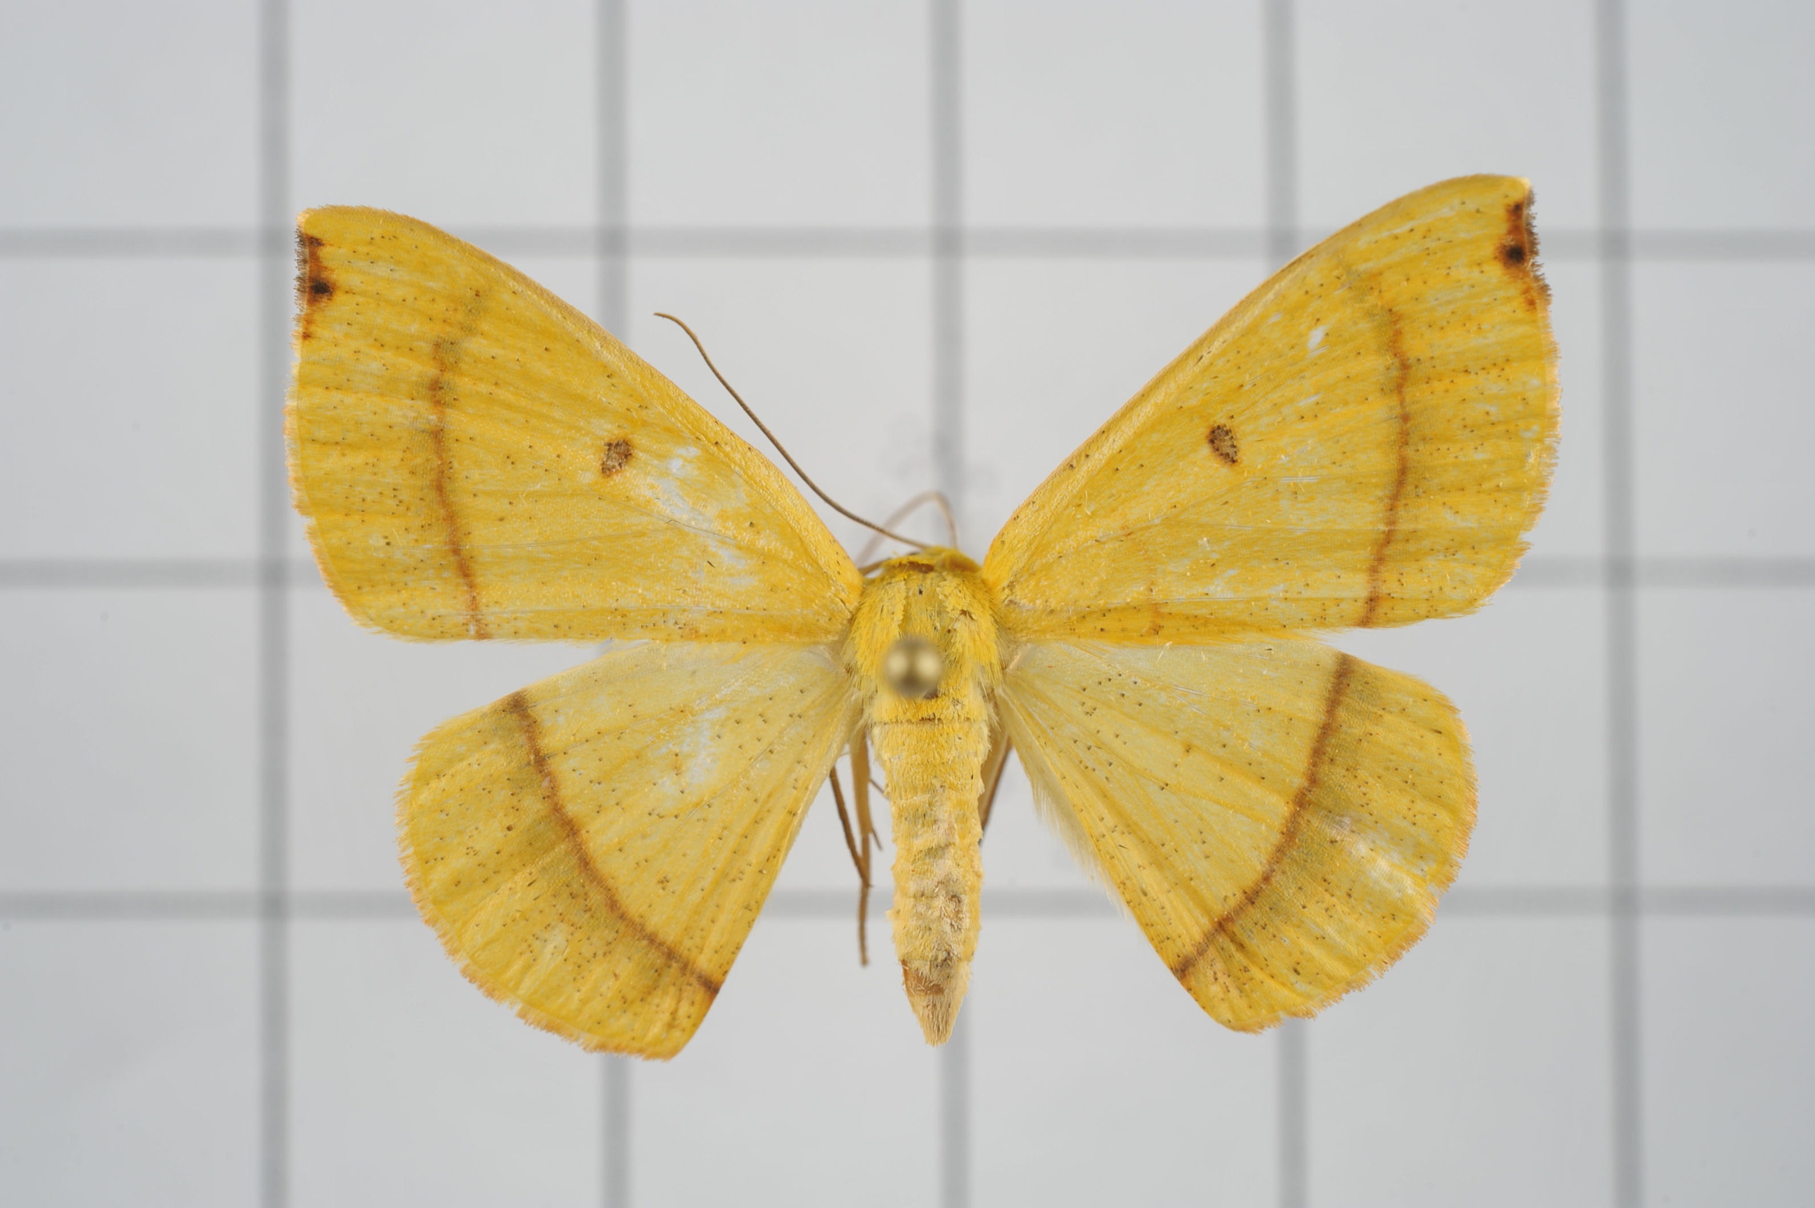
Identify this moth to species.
Eilicrinia flava
